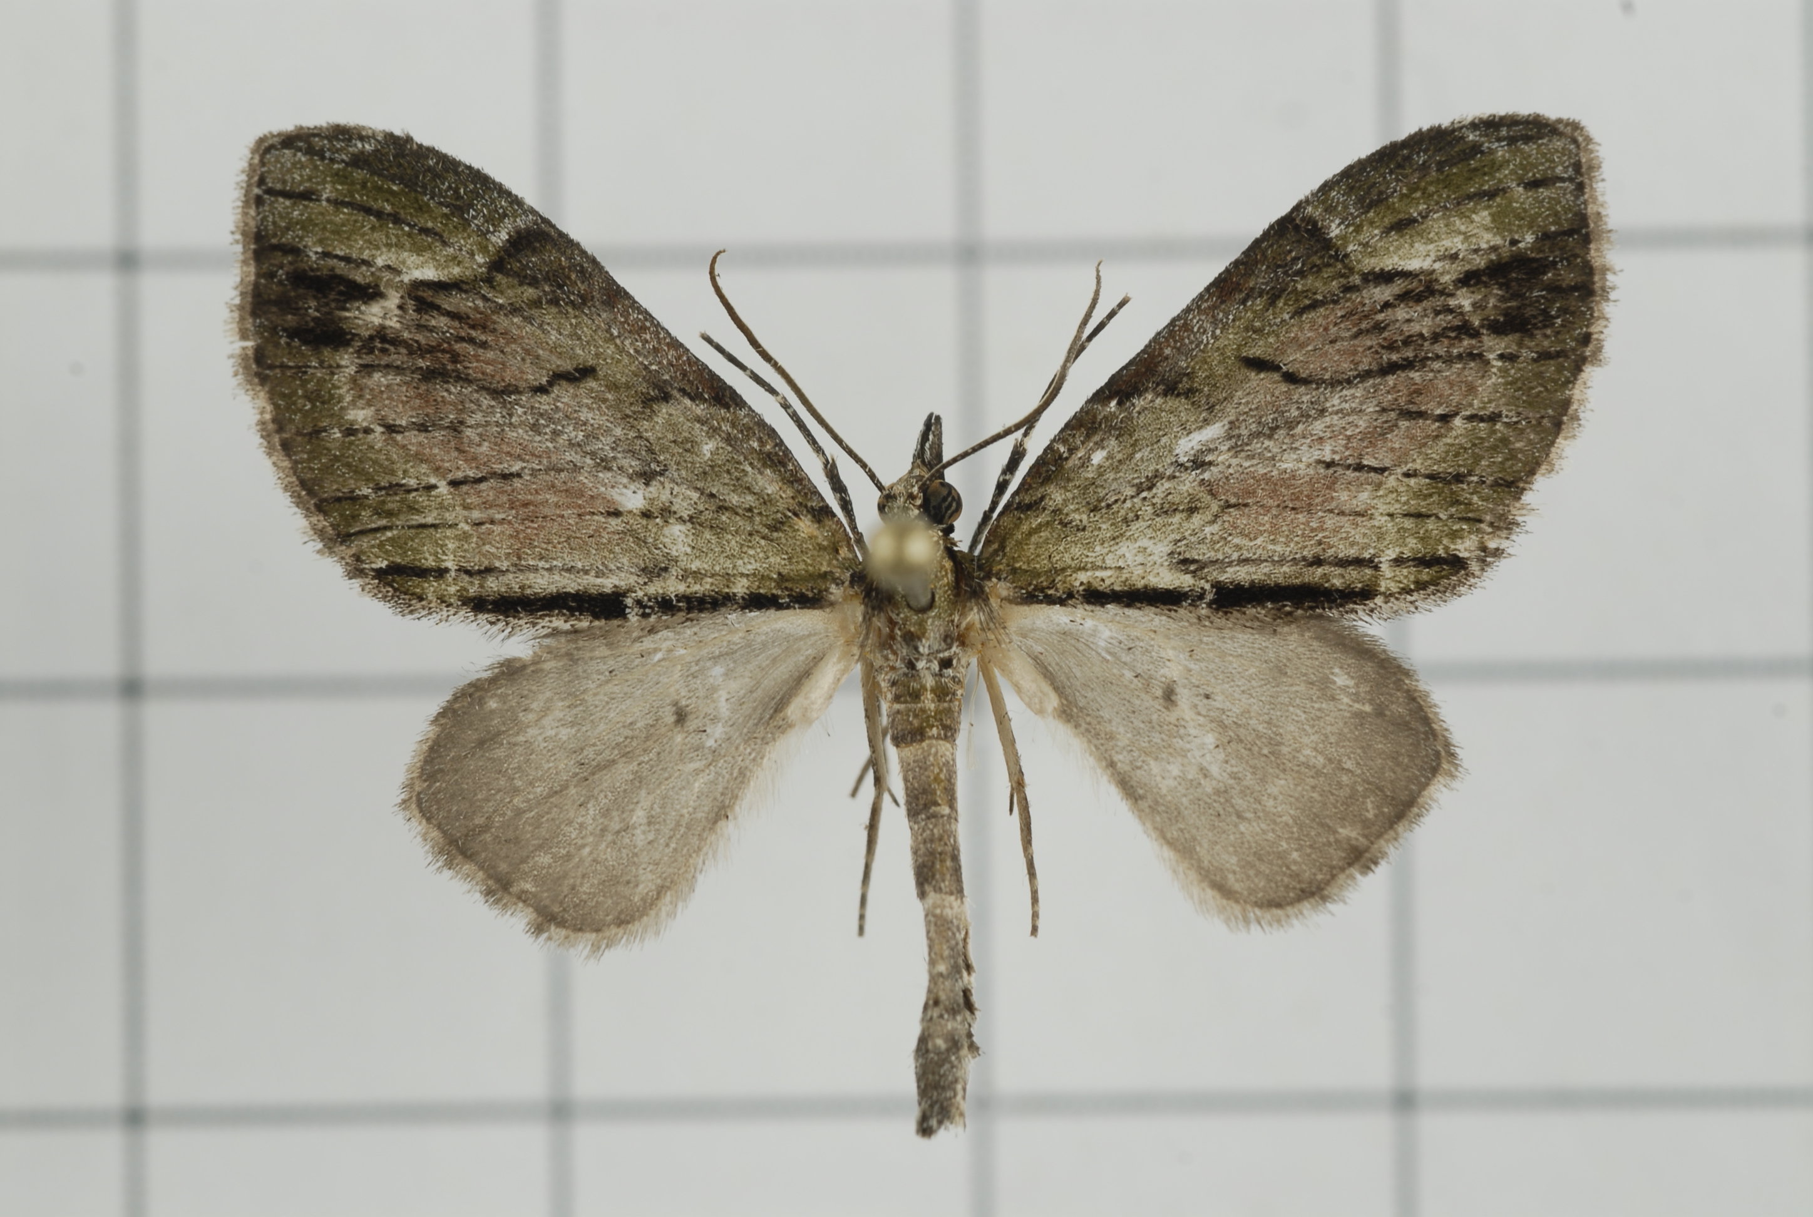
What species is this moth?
Epilobophora venipicta
